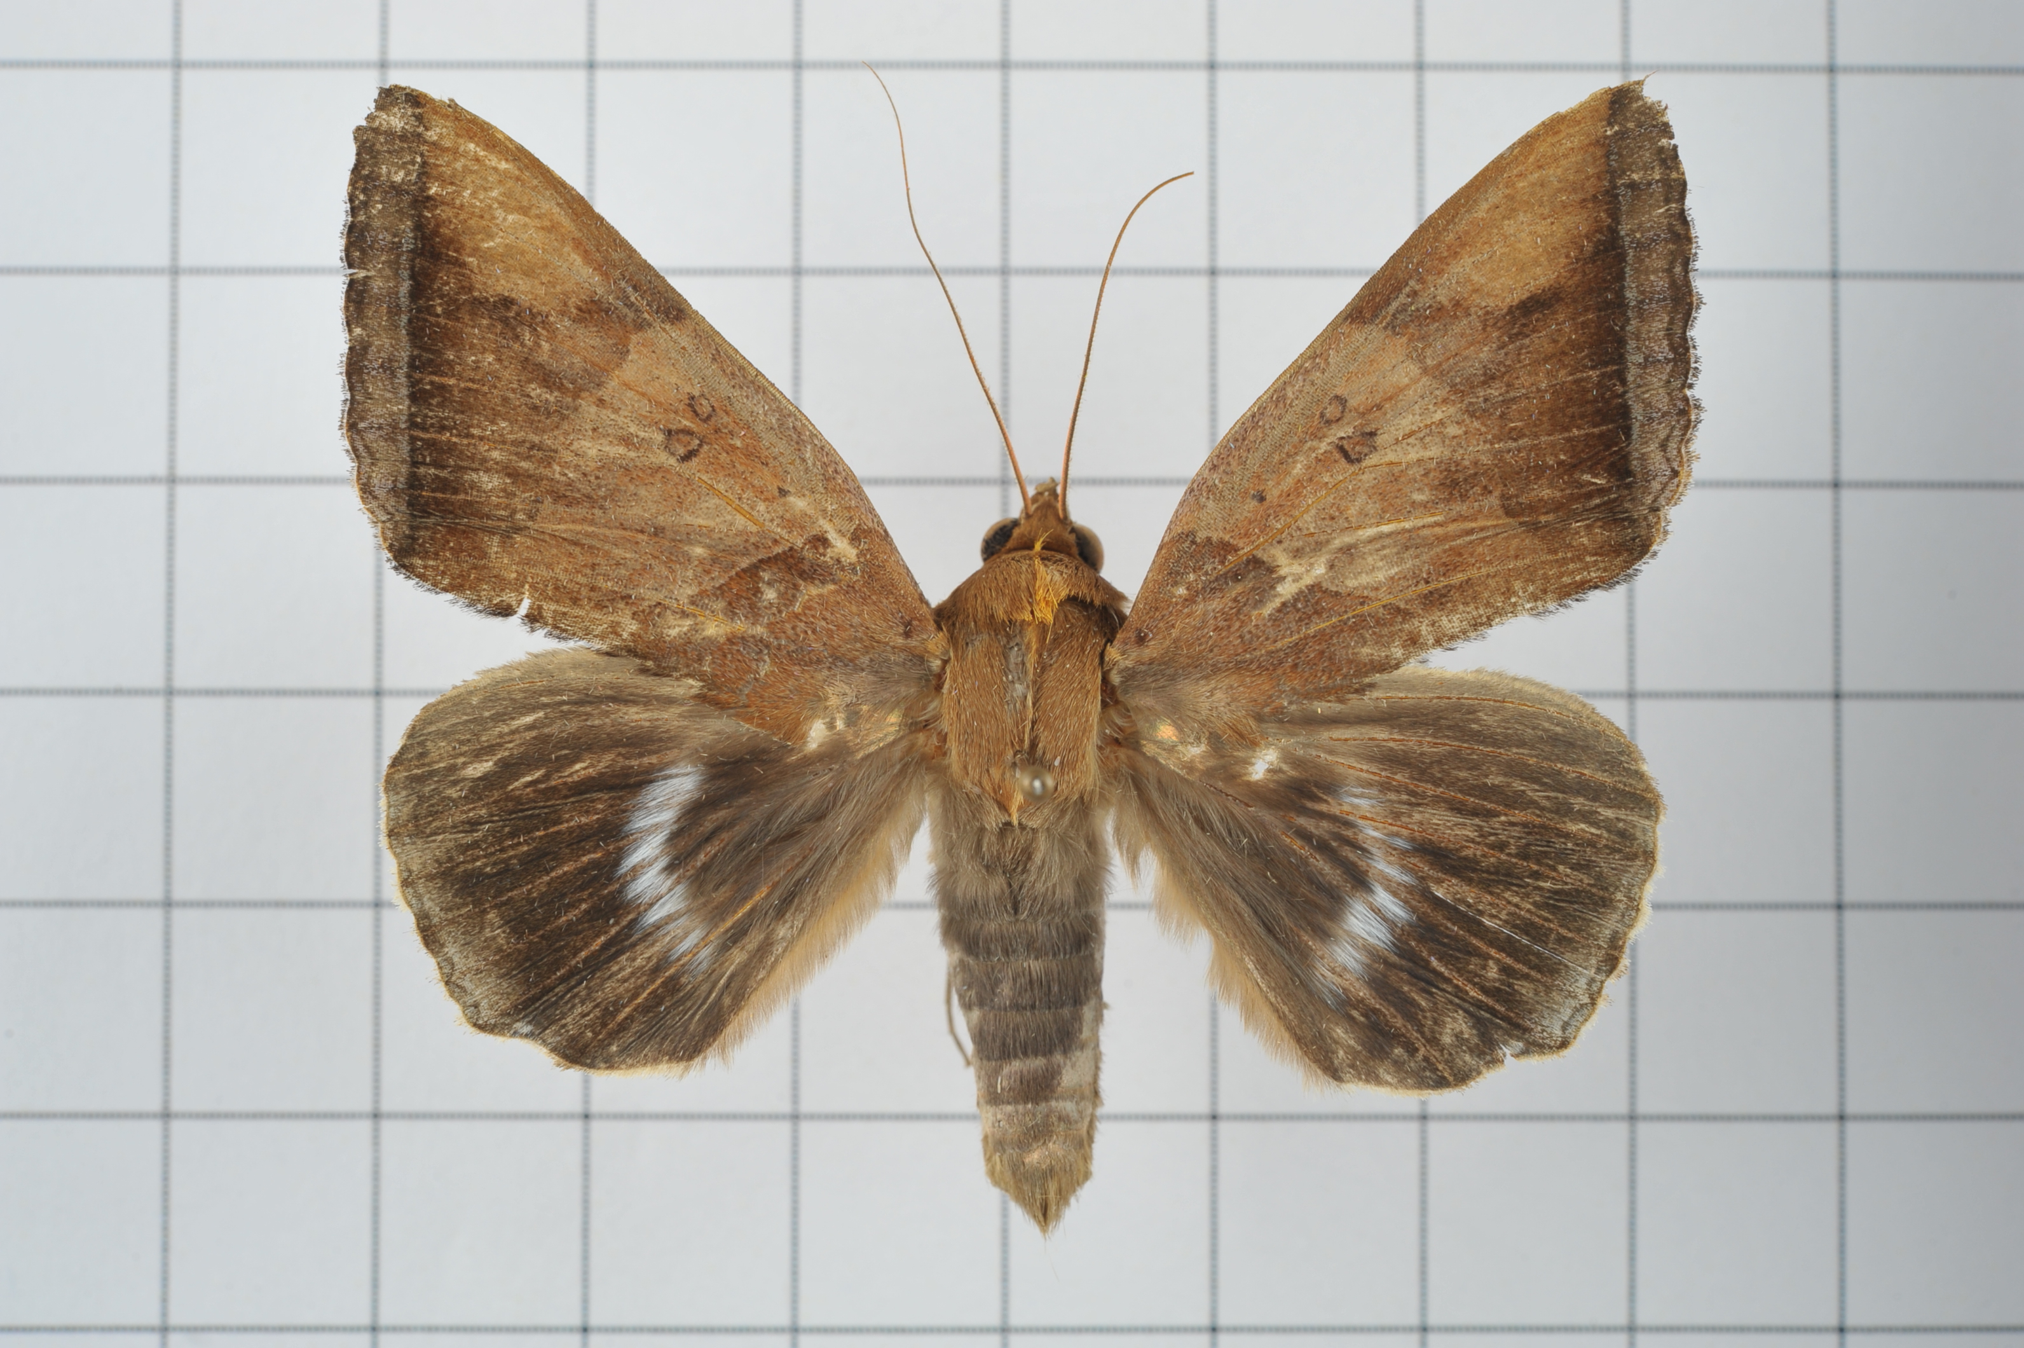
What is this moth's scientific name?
Artena dotata
